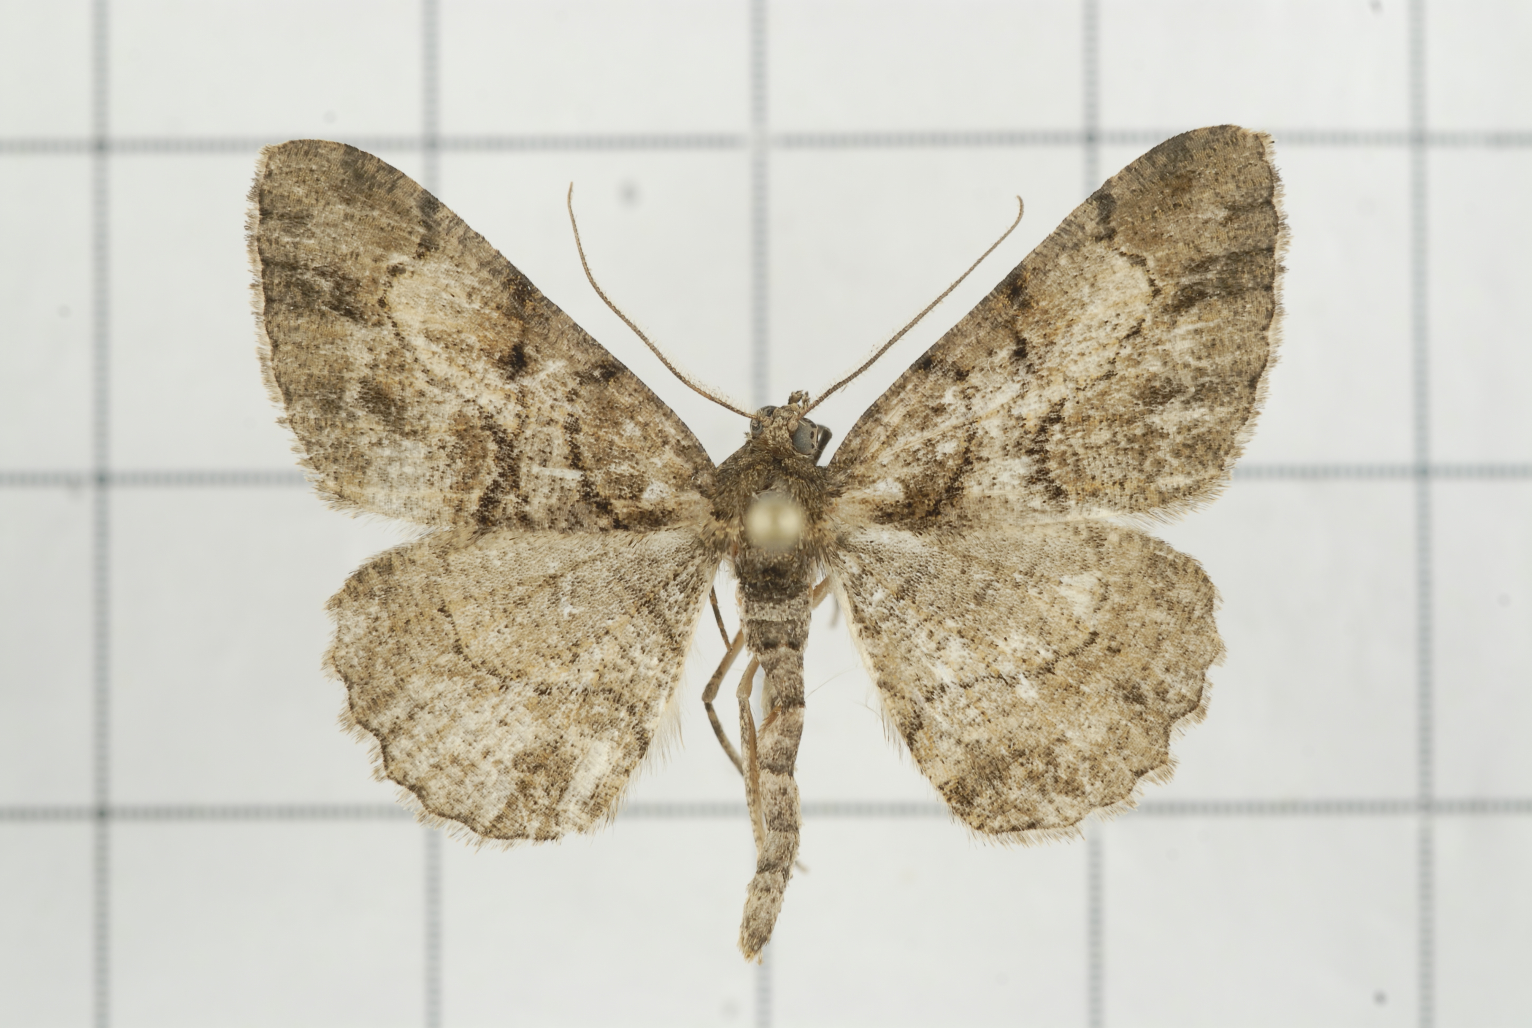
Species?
Psilalcis pulveraria
